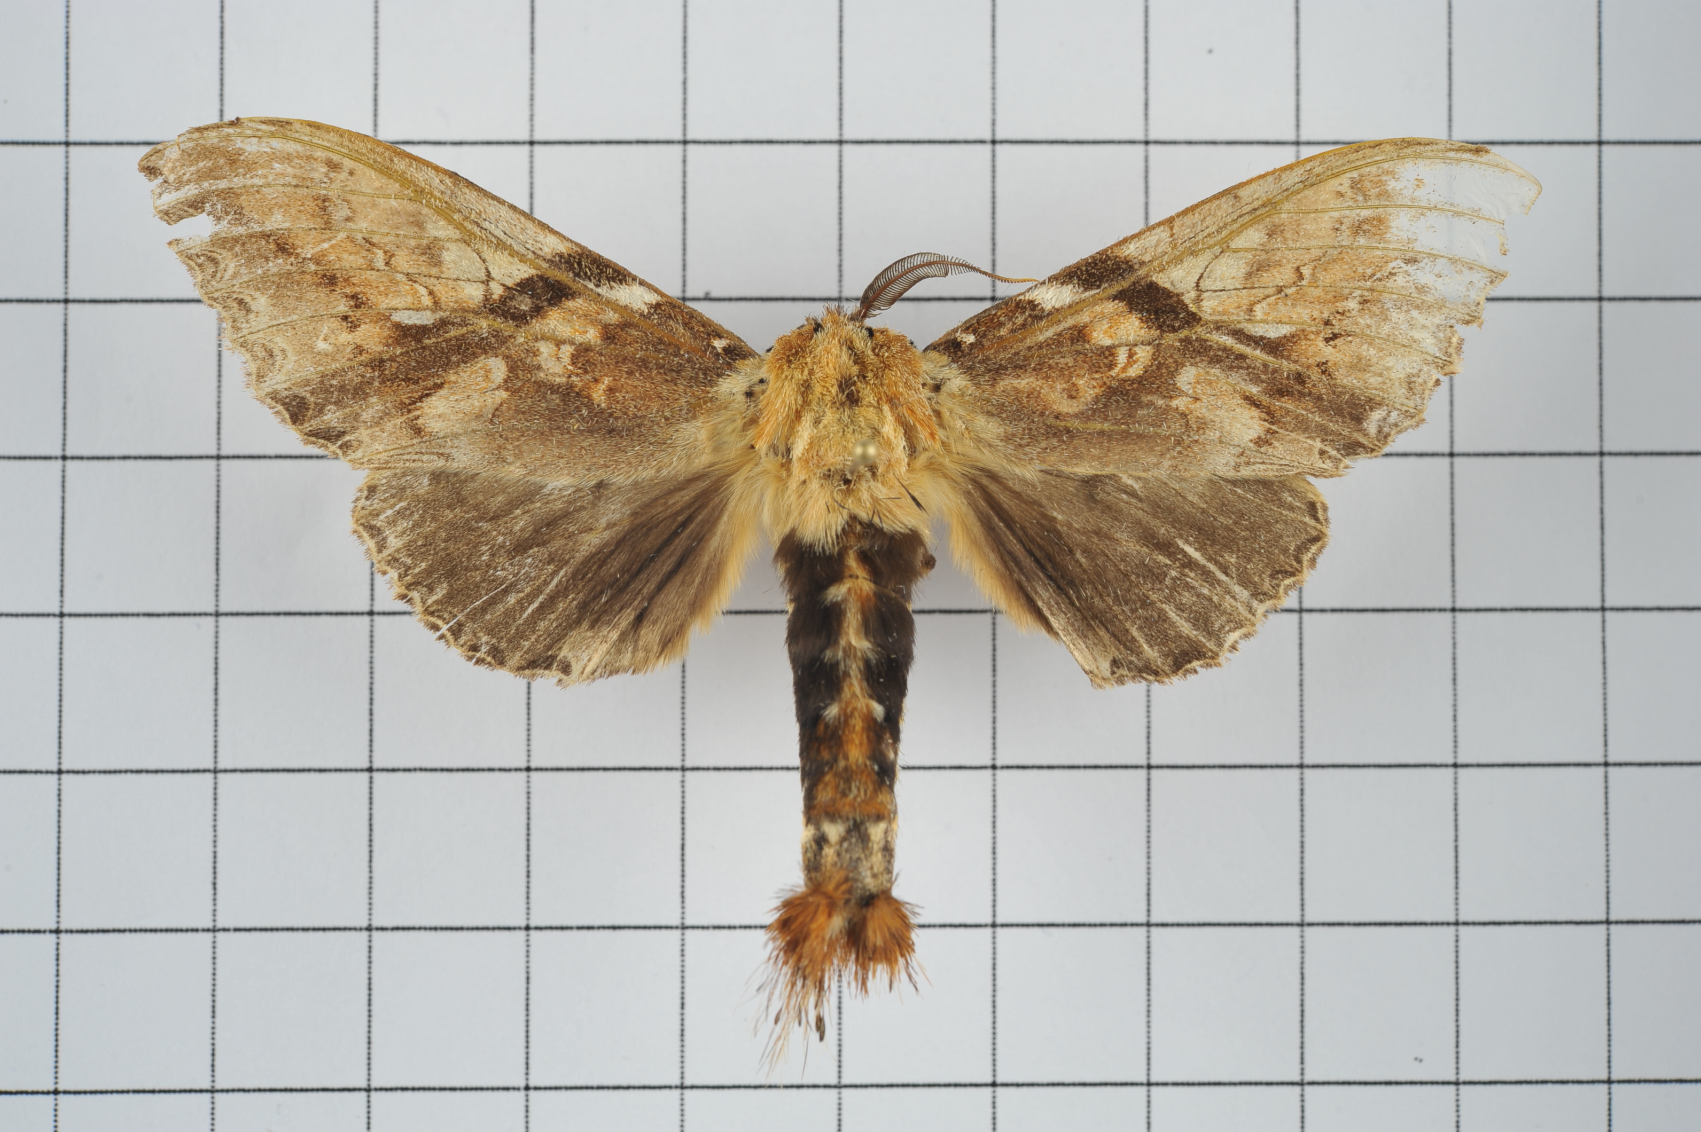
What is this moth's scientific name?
Dudusa nobilis
